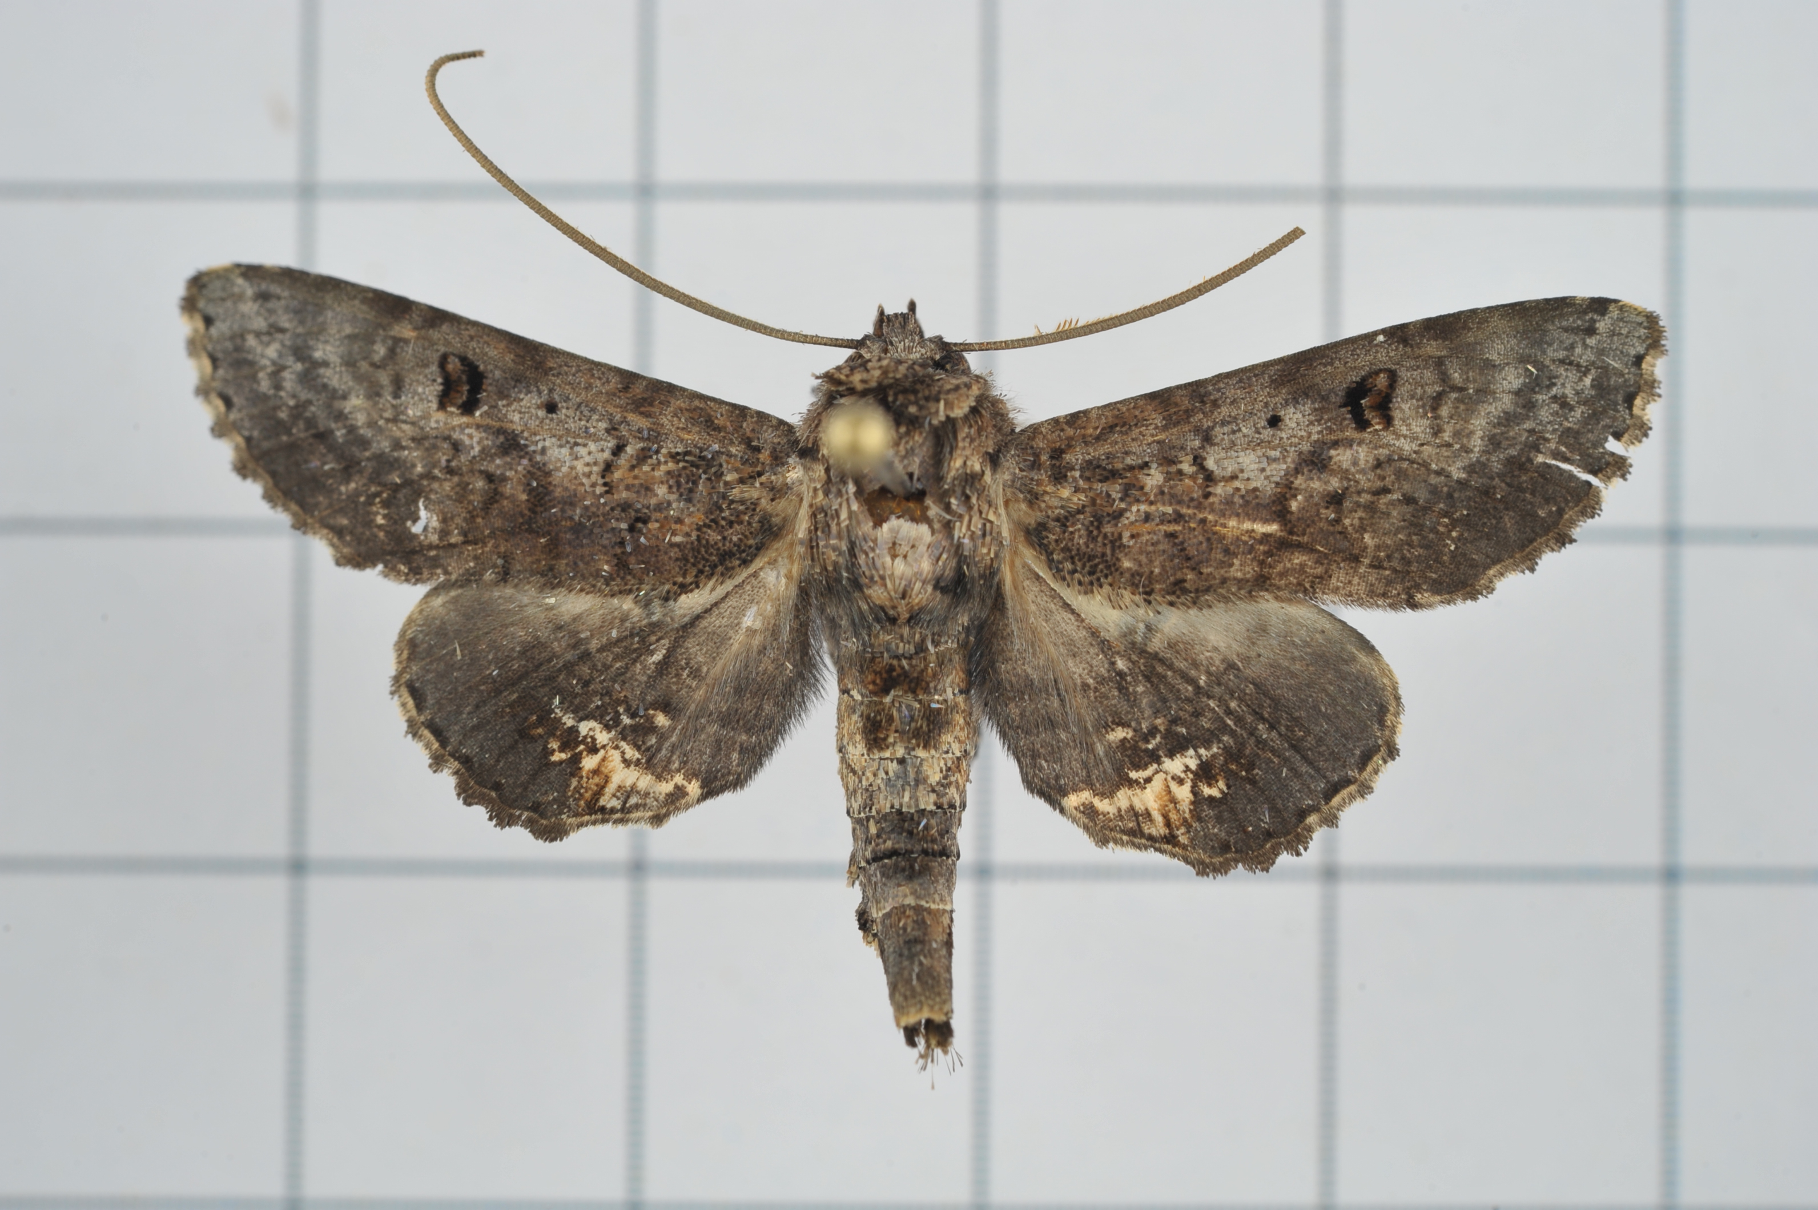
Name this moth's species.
Anuga supraconstricta
